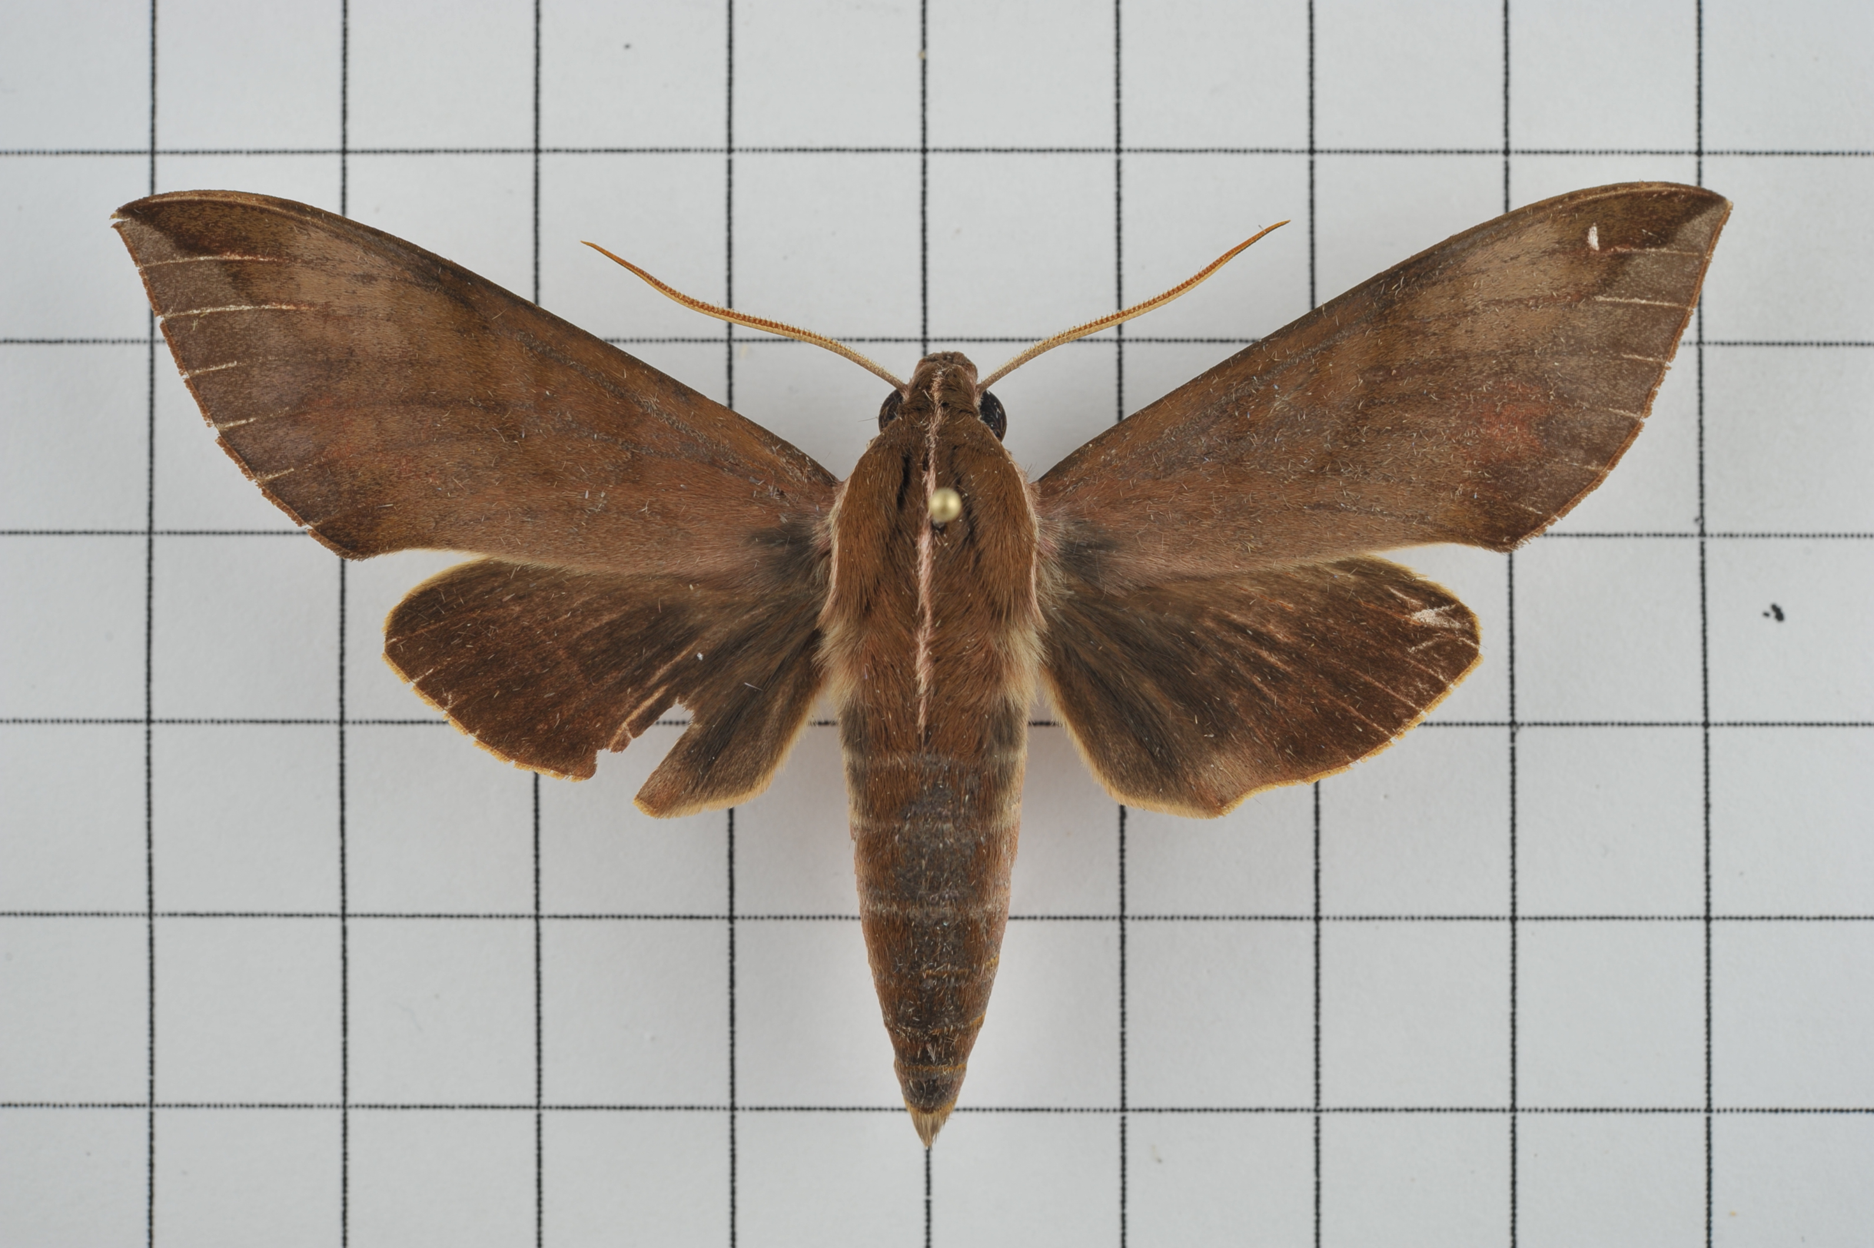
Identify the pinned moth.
Ampelophaga rubiginosa myosotis
